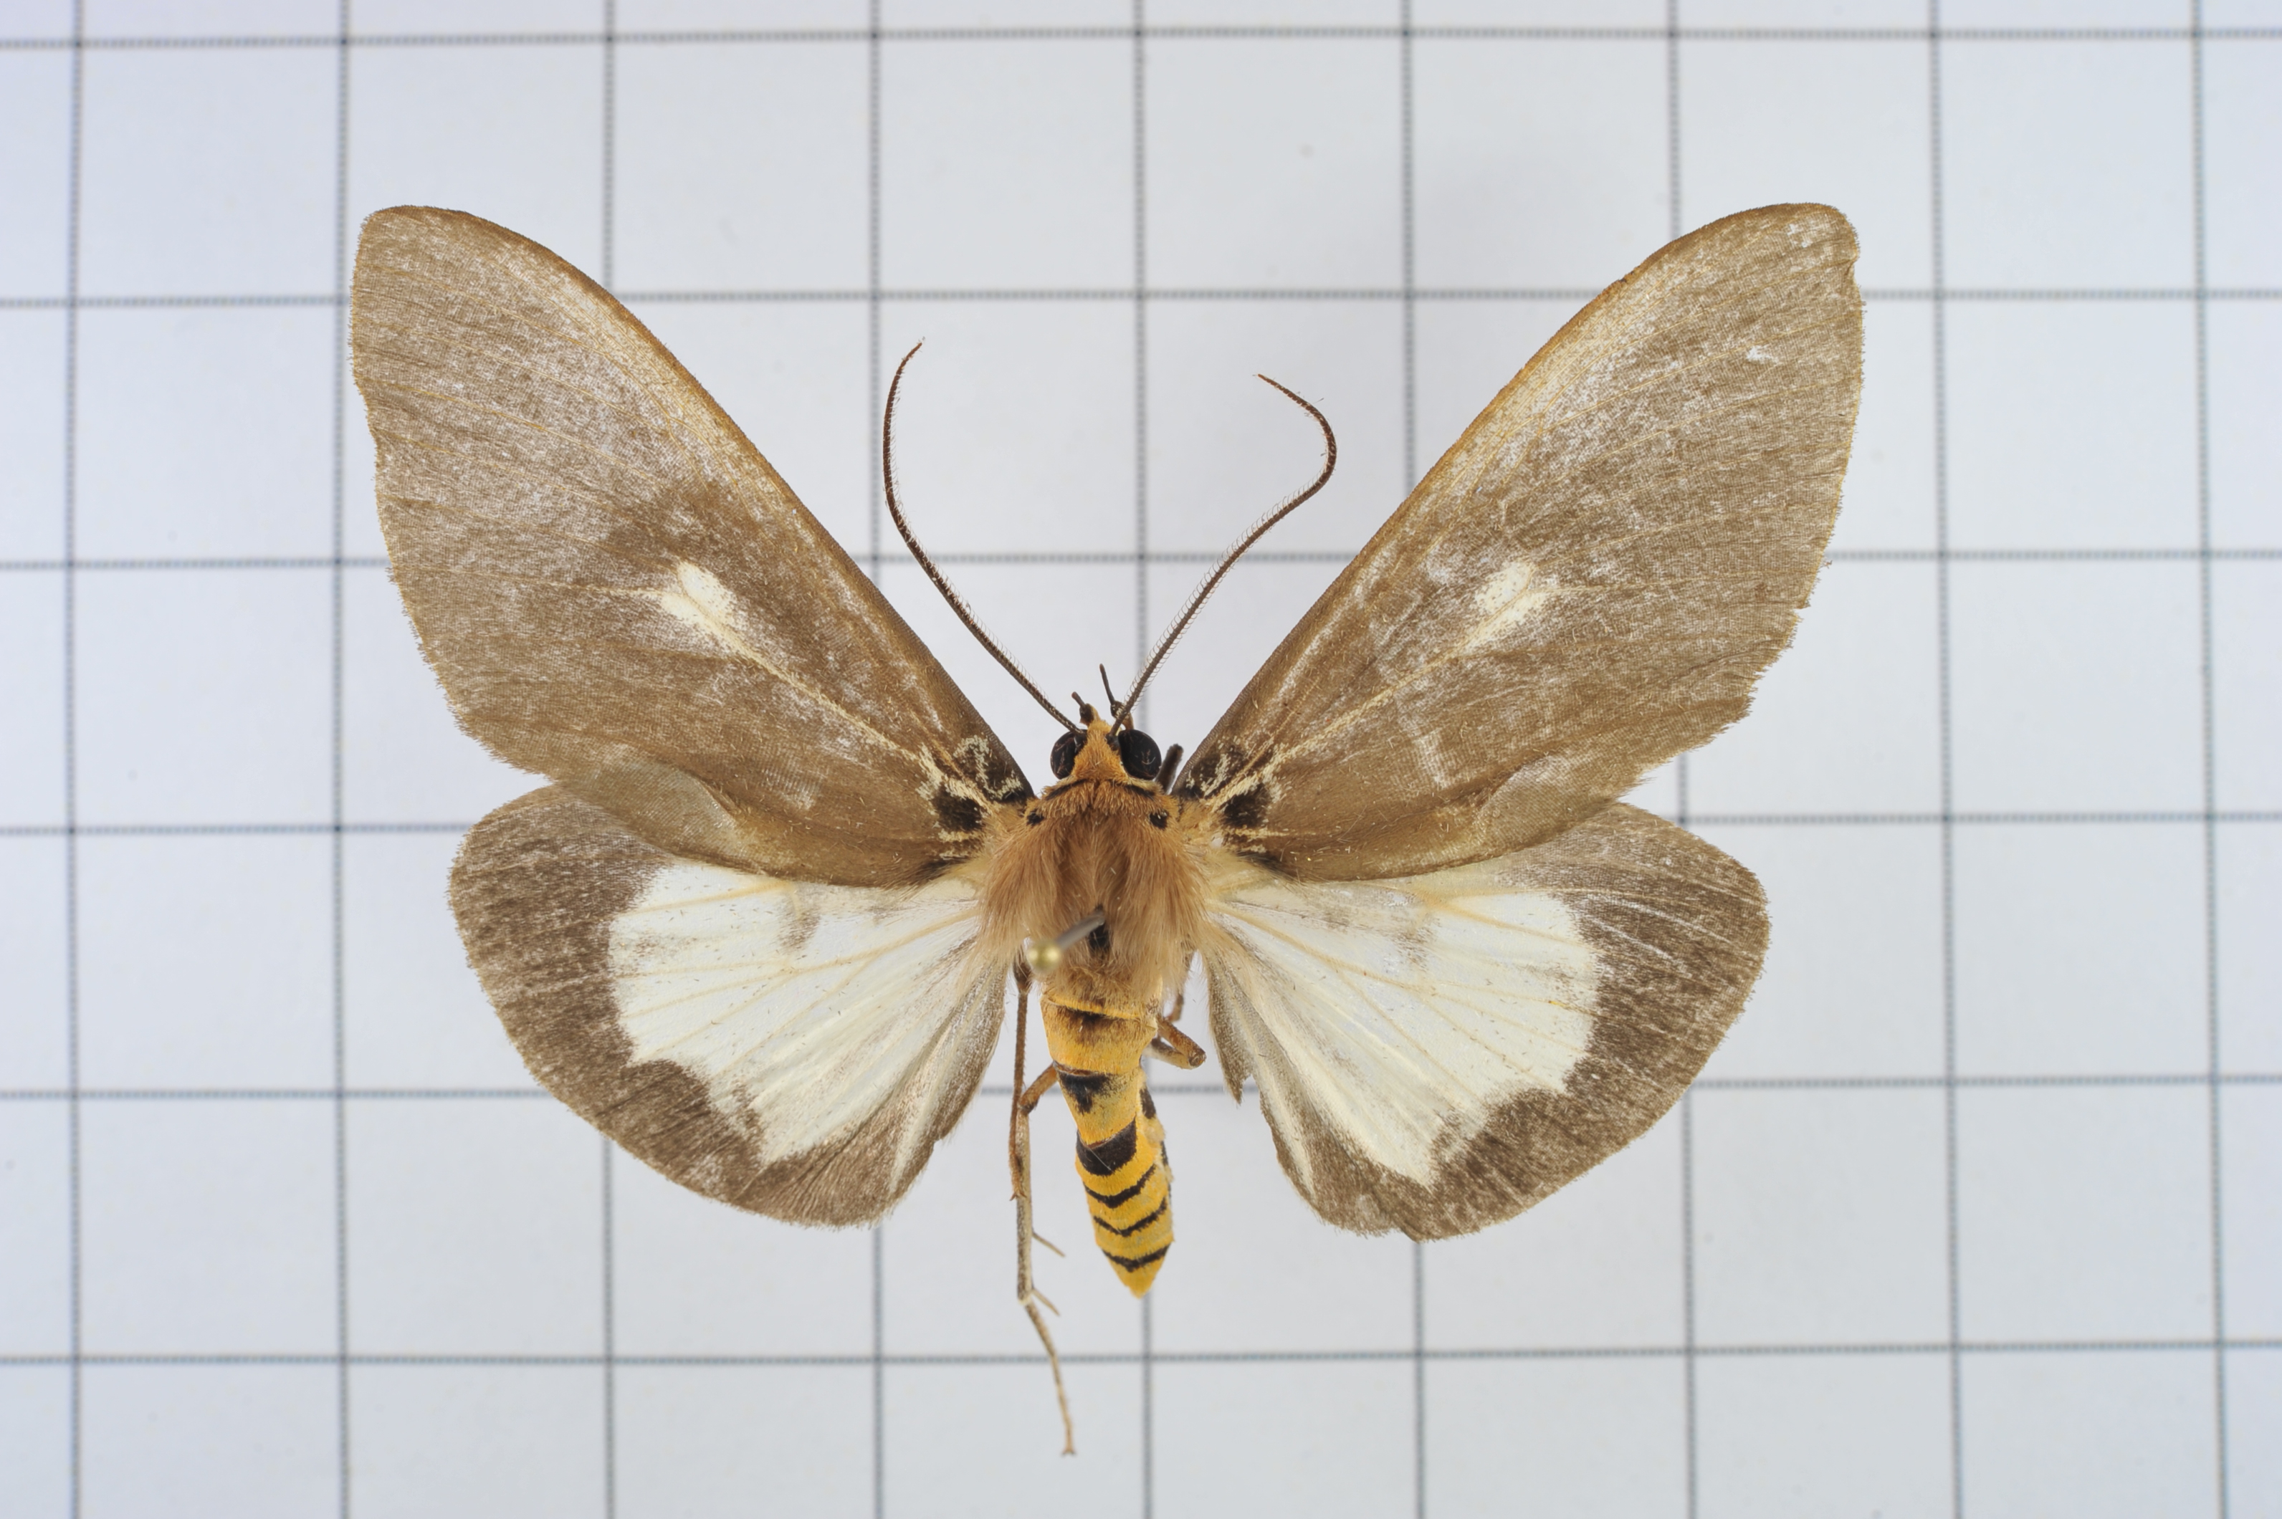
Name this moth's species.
Asota heliconia zebrina
